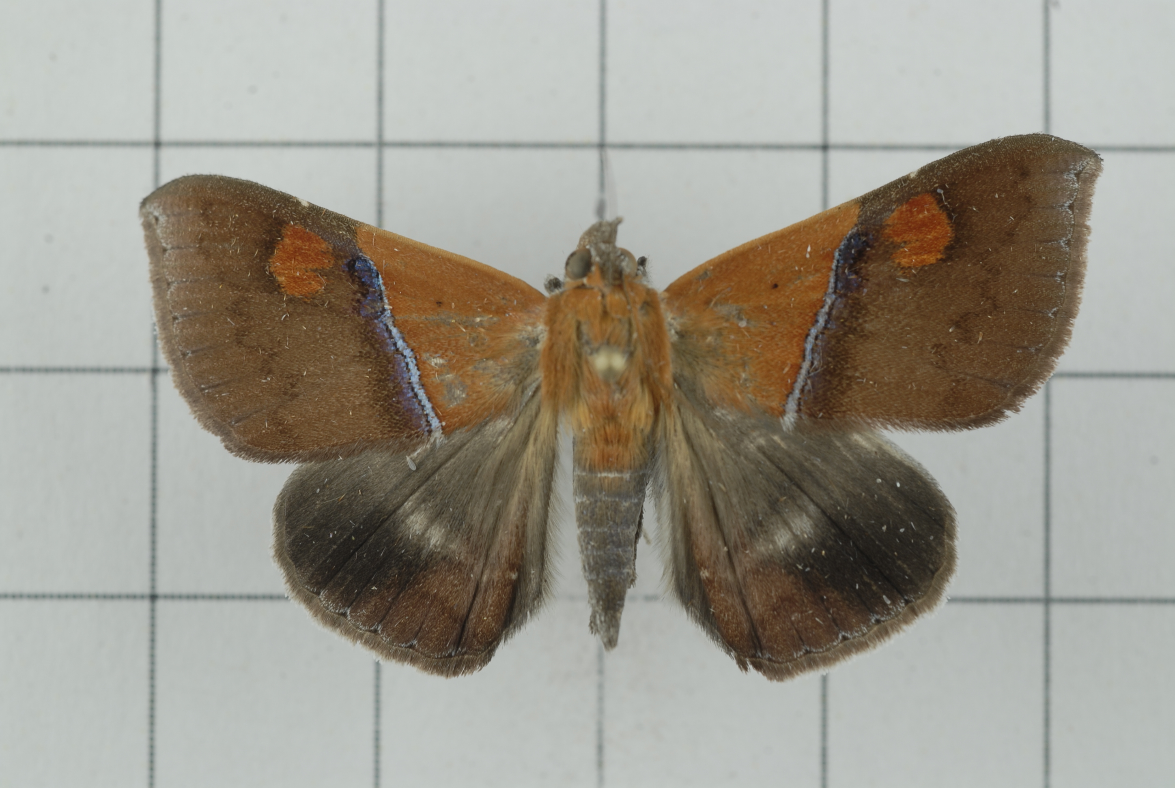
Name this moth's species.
Sympis rufibasis
